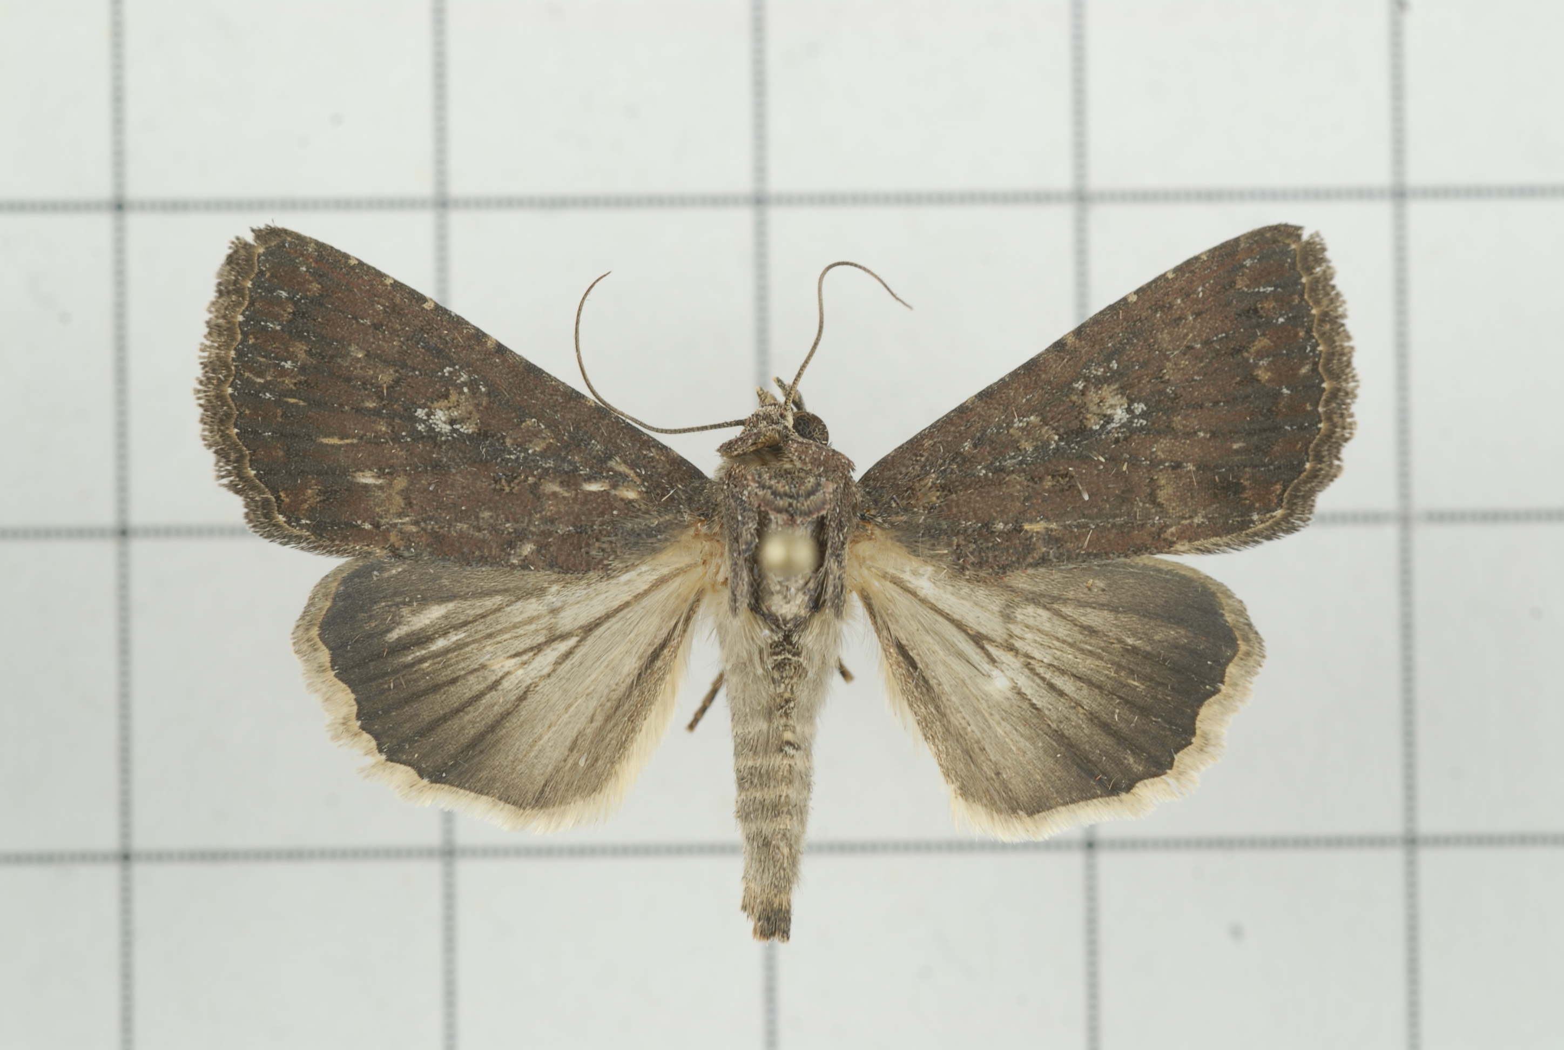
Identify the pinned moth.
Condica illecta
